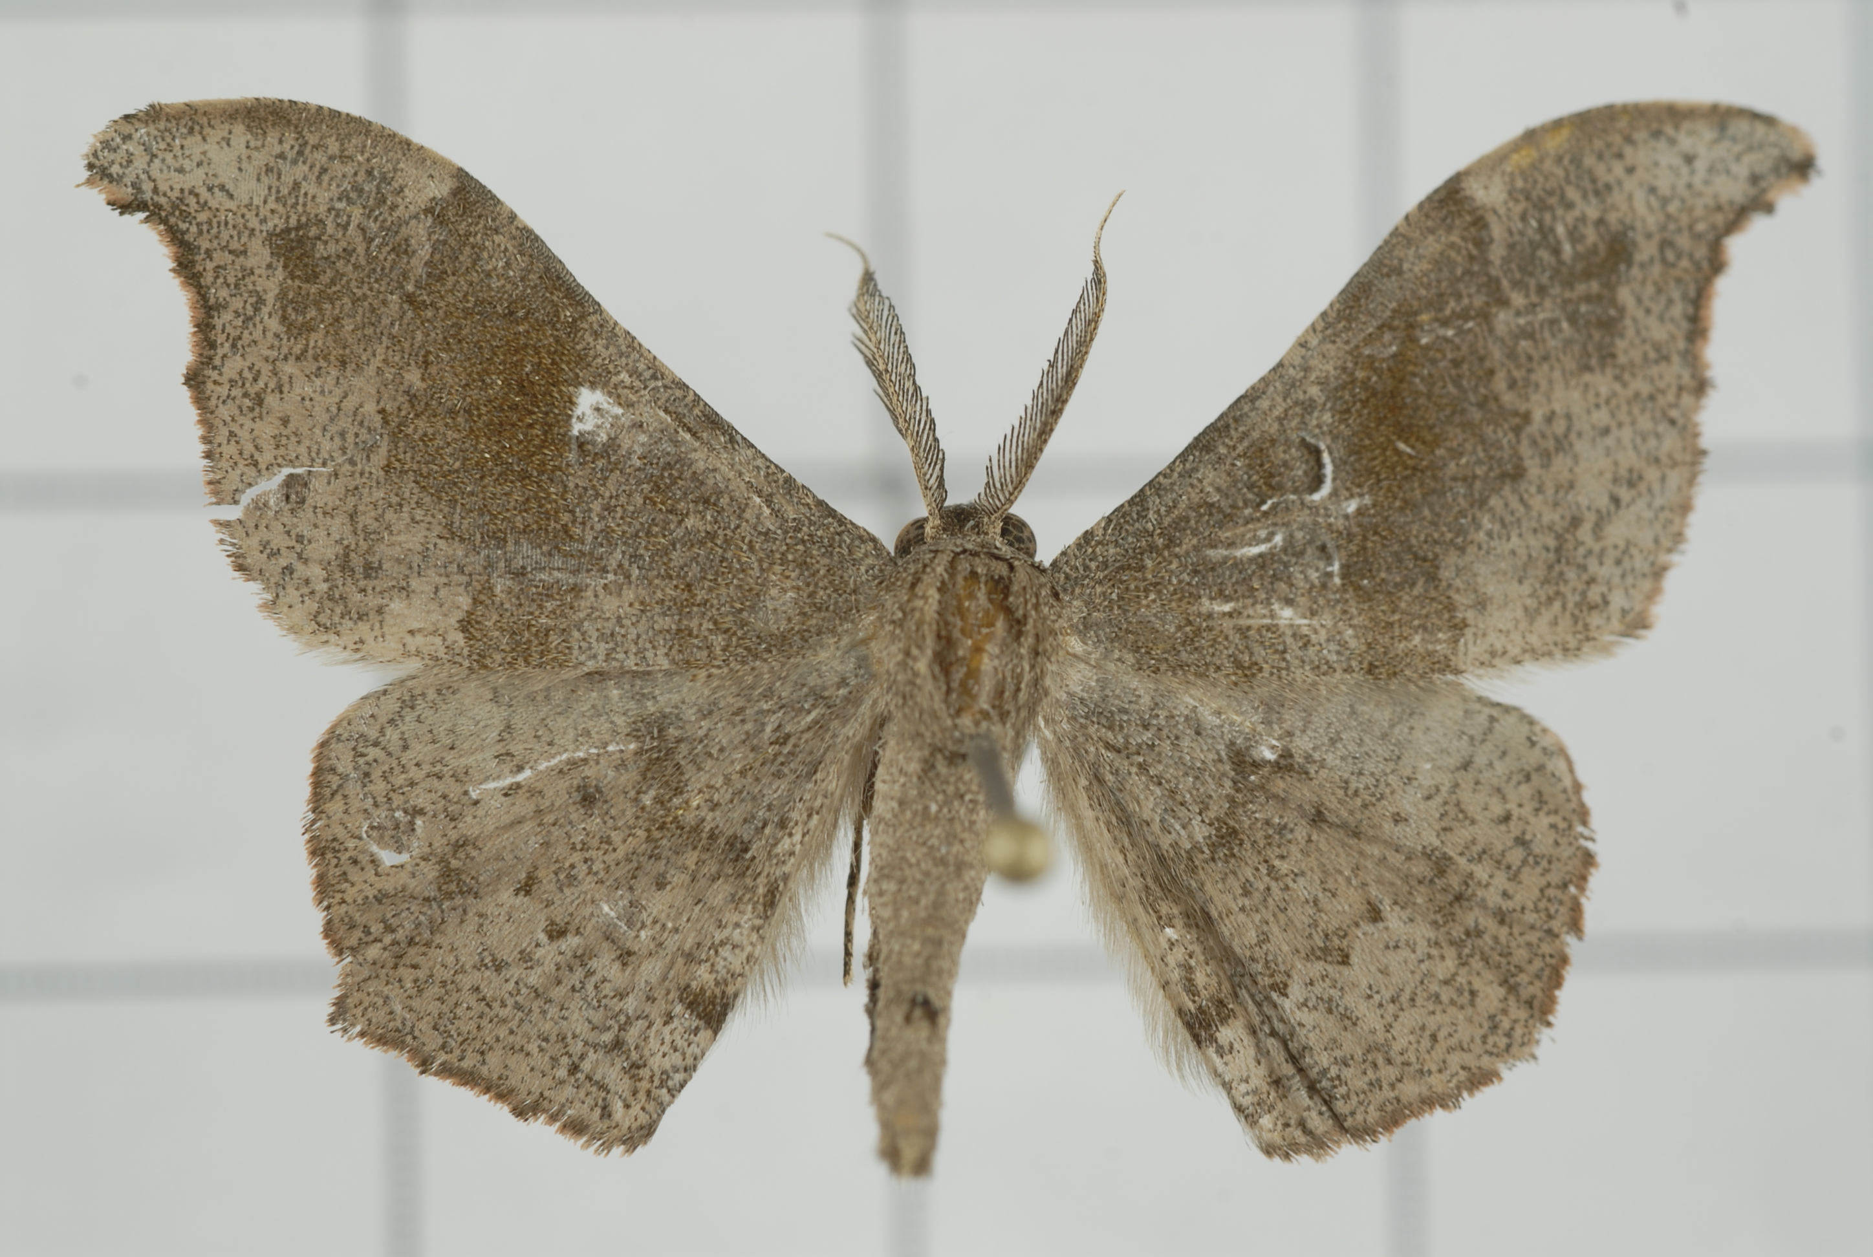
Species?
Hyposidra talaca talaca
